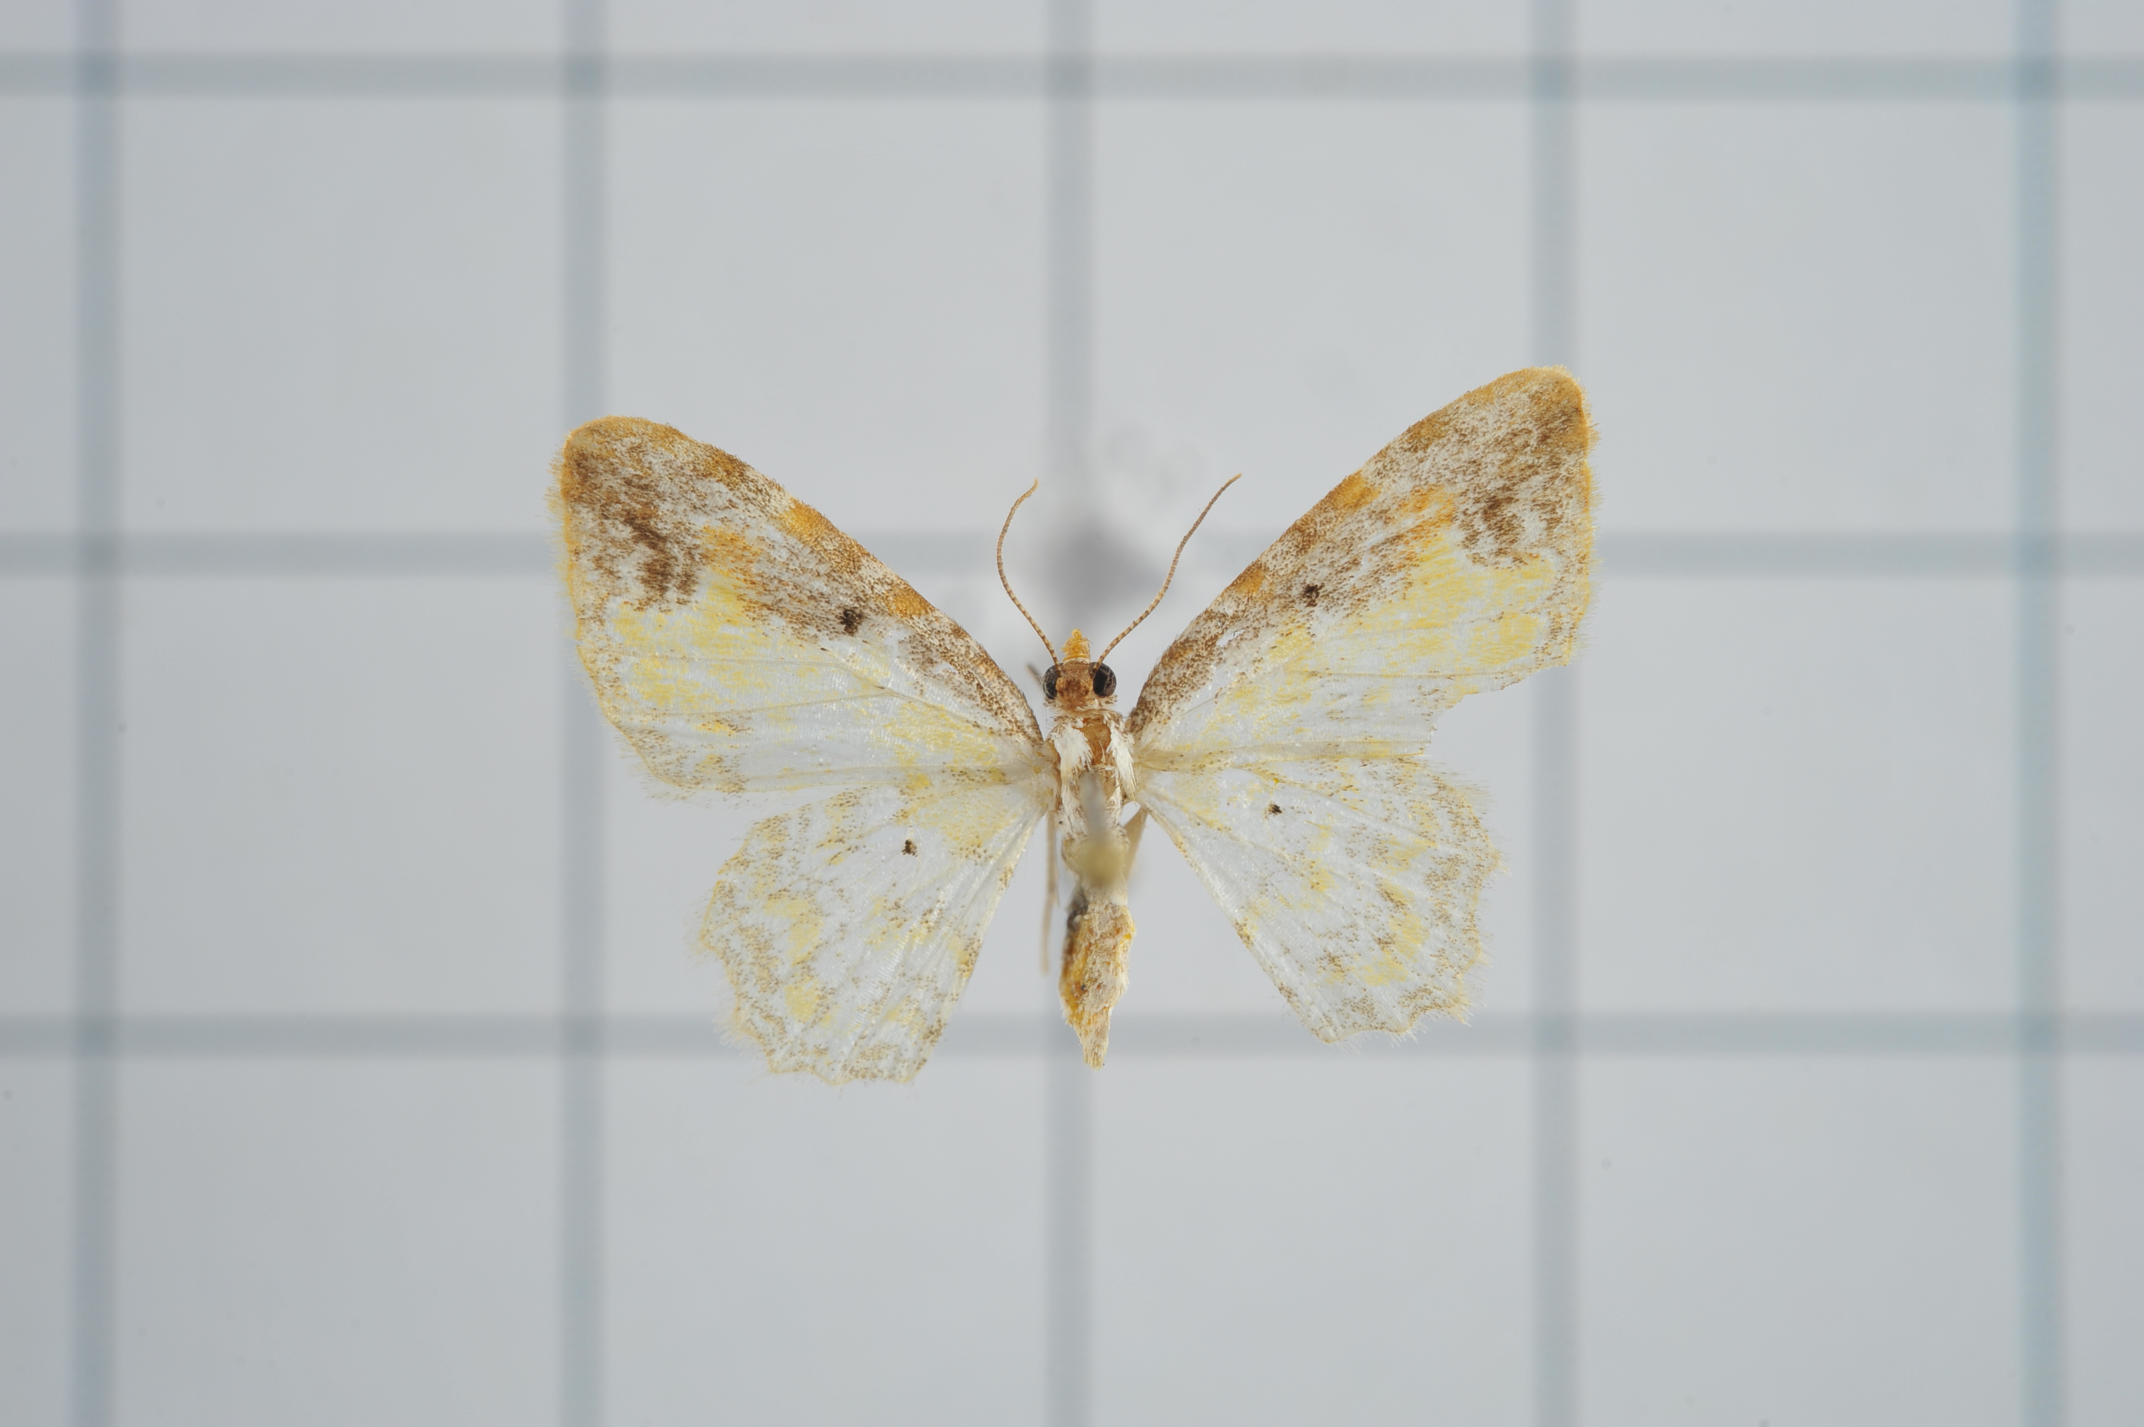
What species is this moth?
Acolutha pictaria imbecilla
